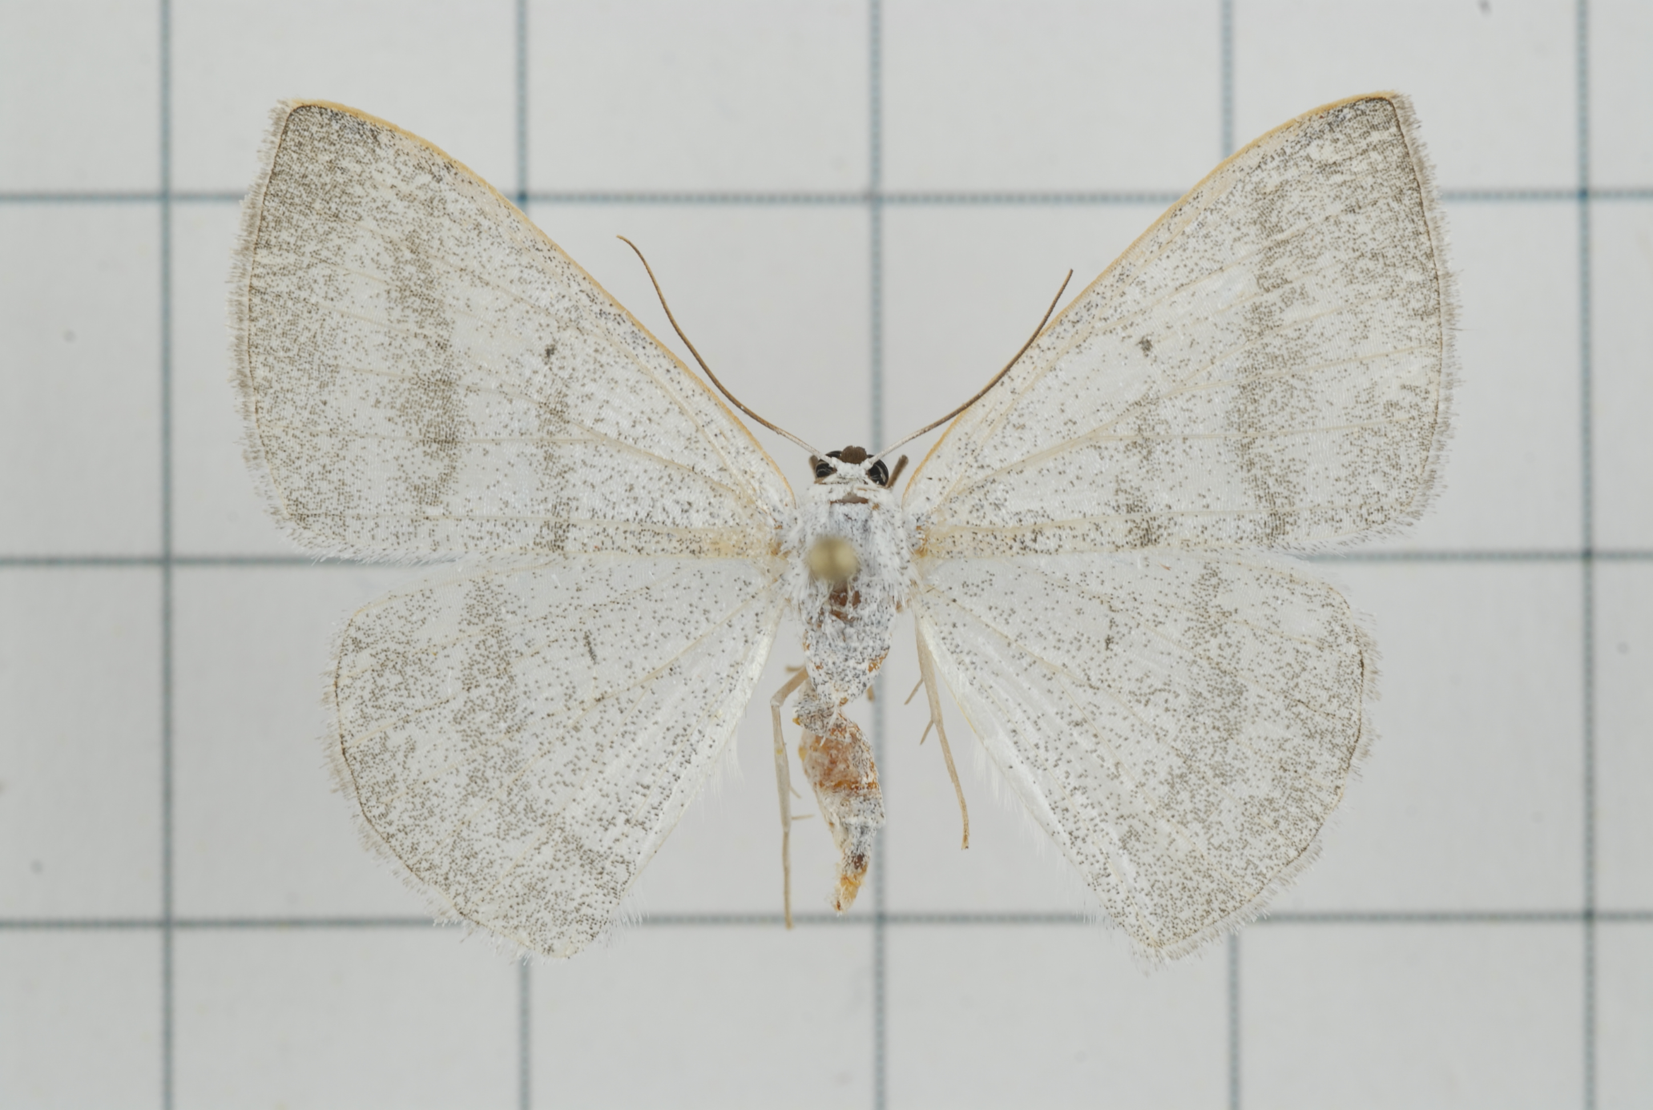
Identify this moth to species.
Lomographa platyleucata marginata
